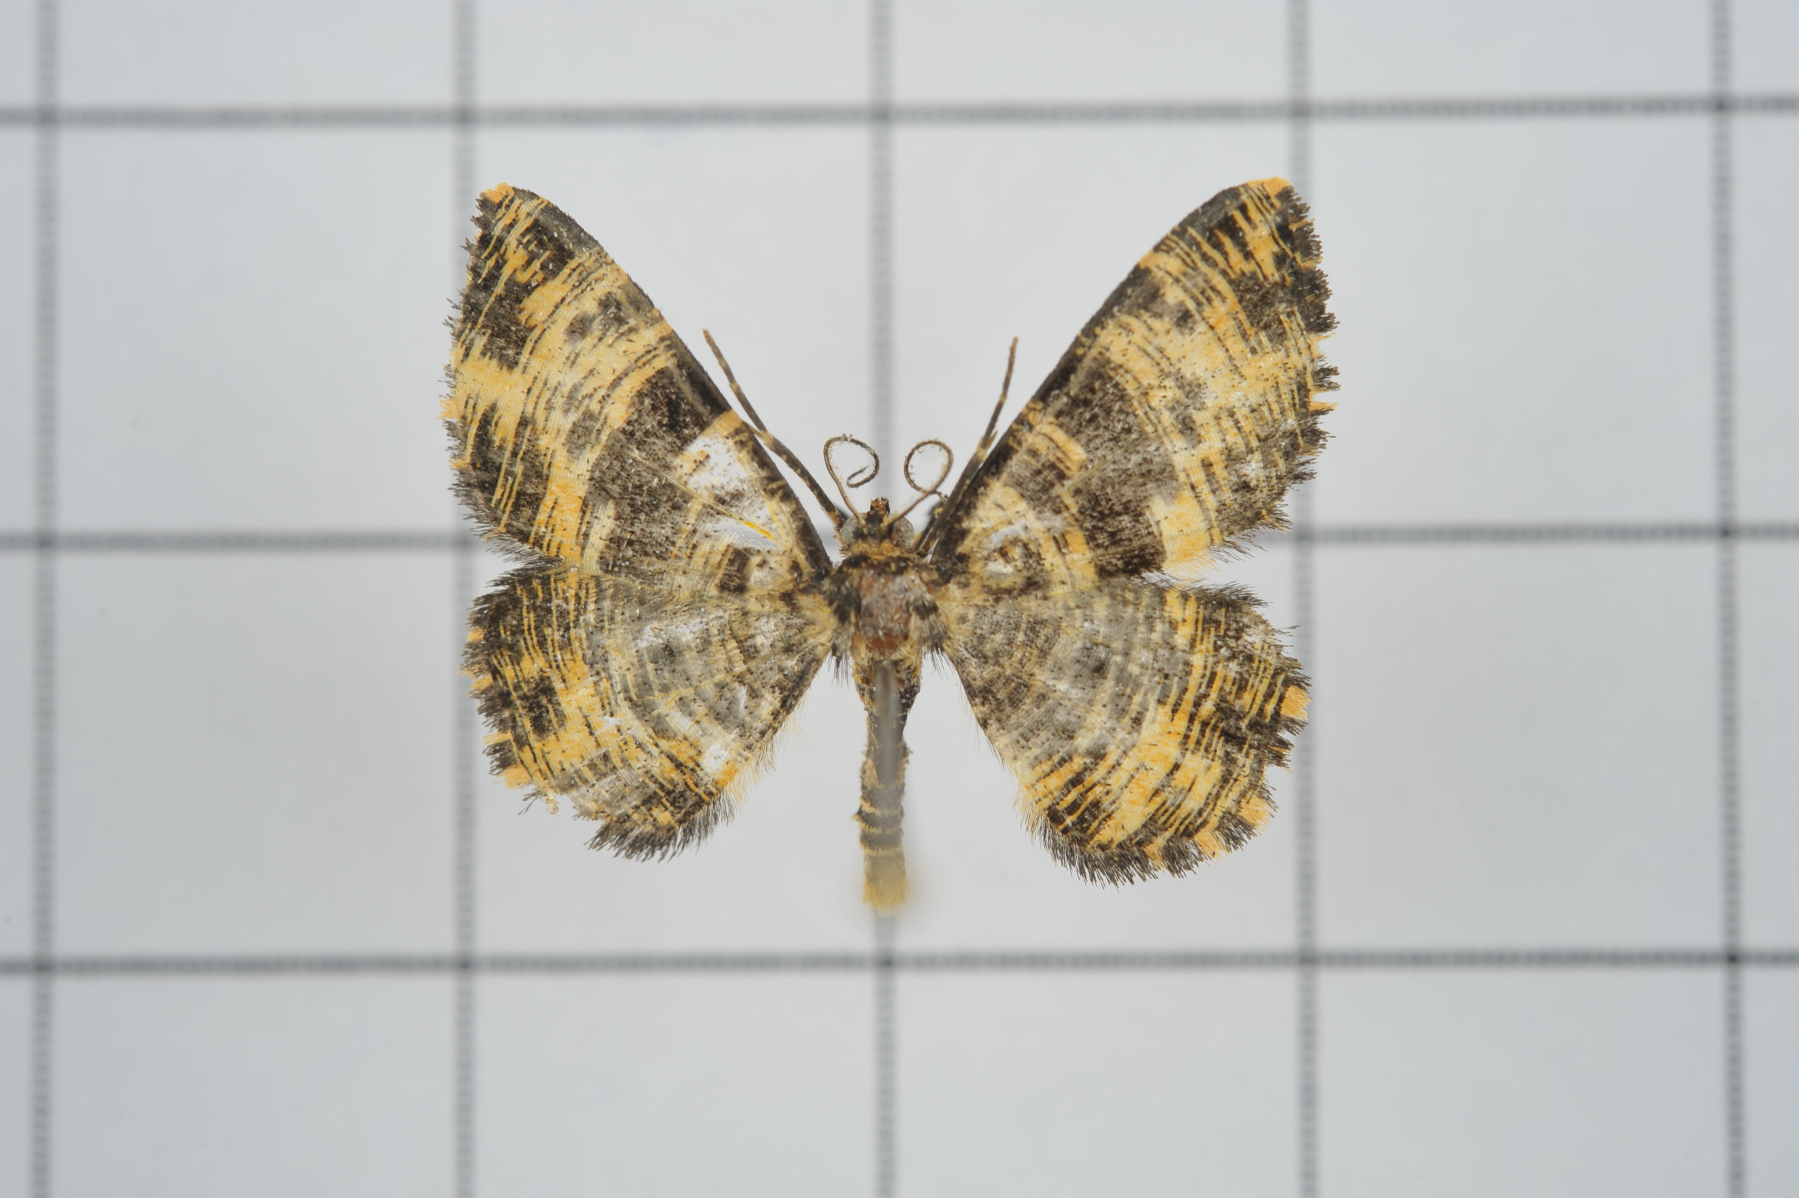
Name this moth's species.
Monocerotesa virgata
